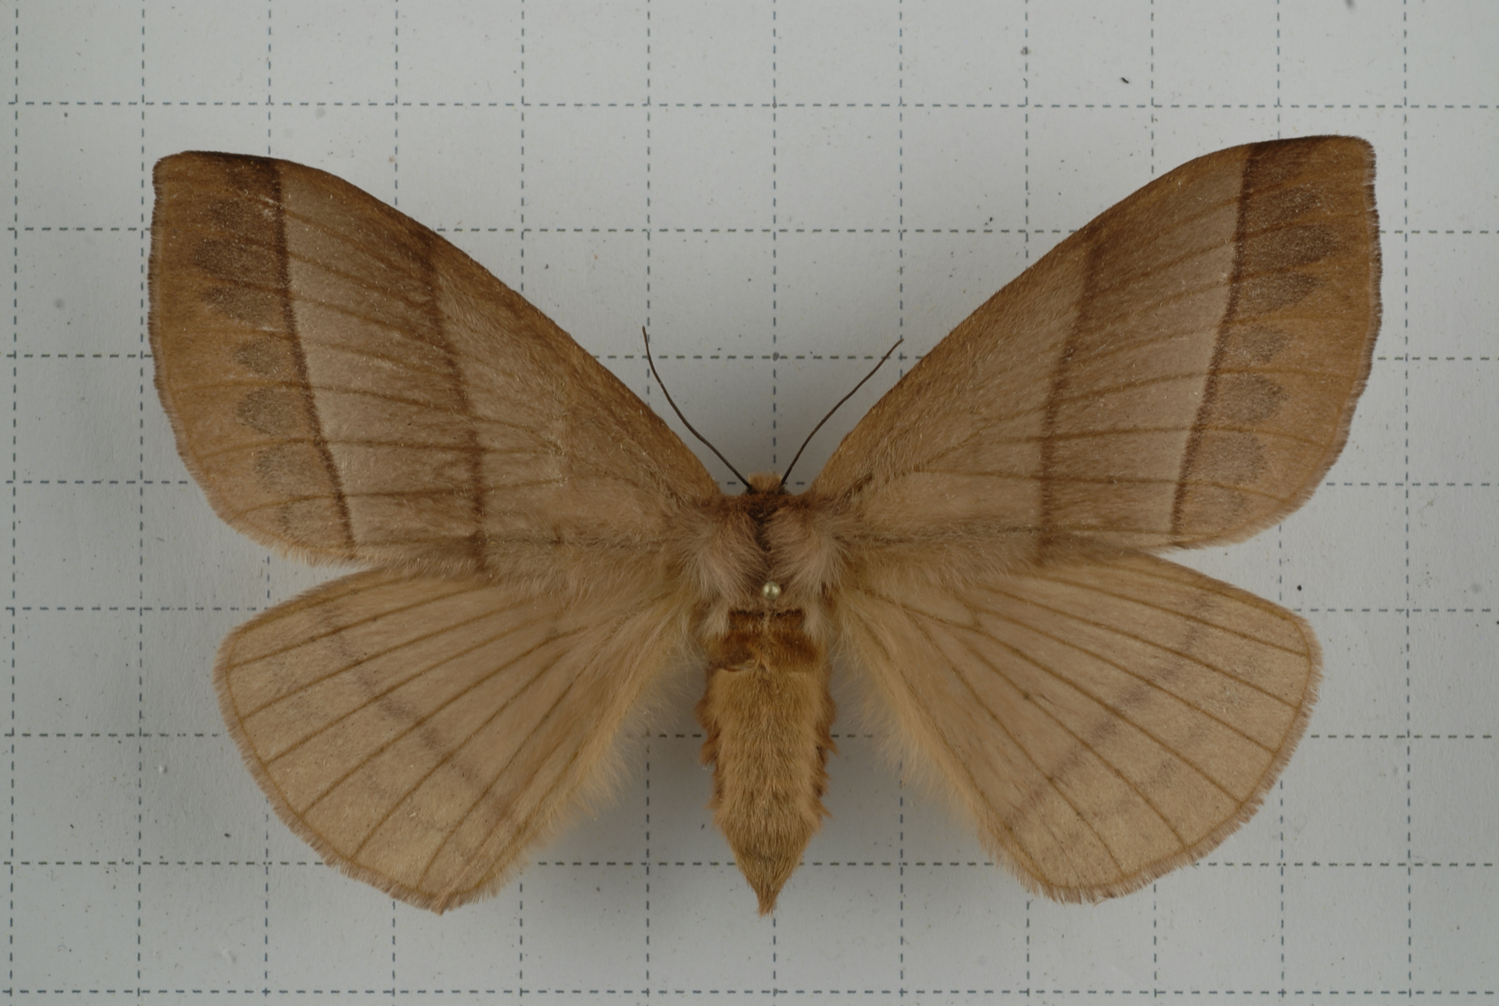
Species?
Palirisa cervina formosana
